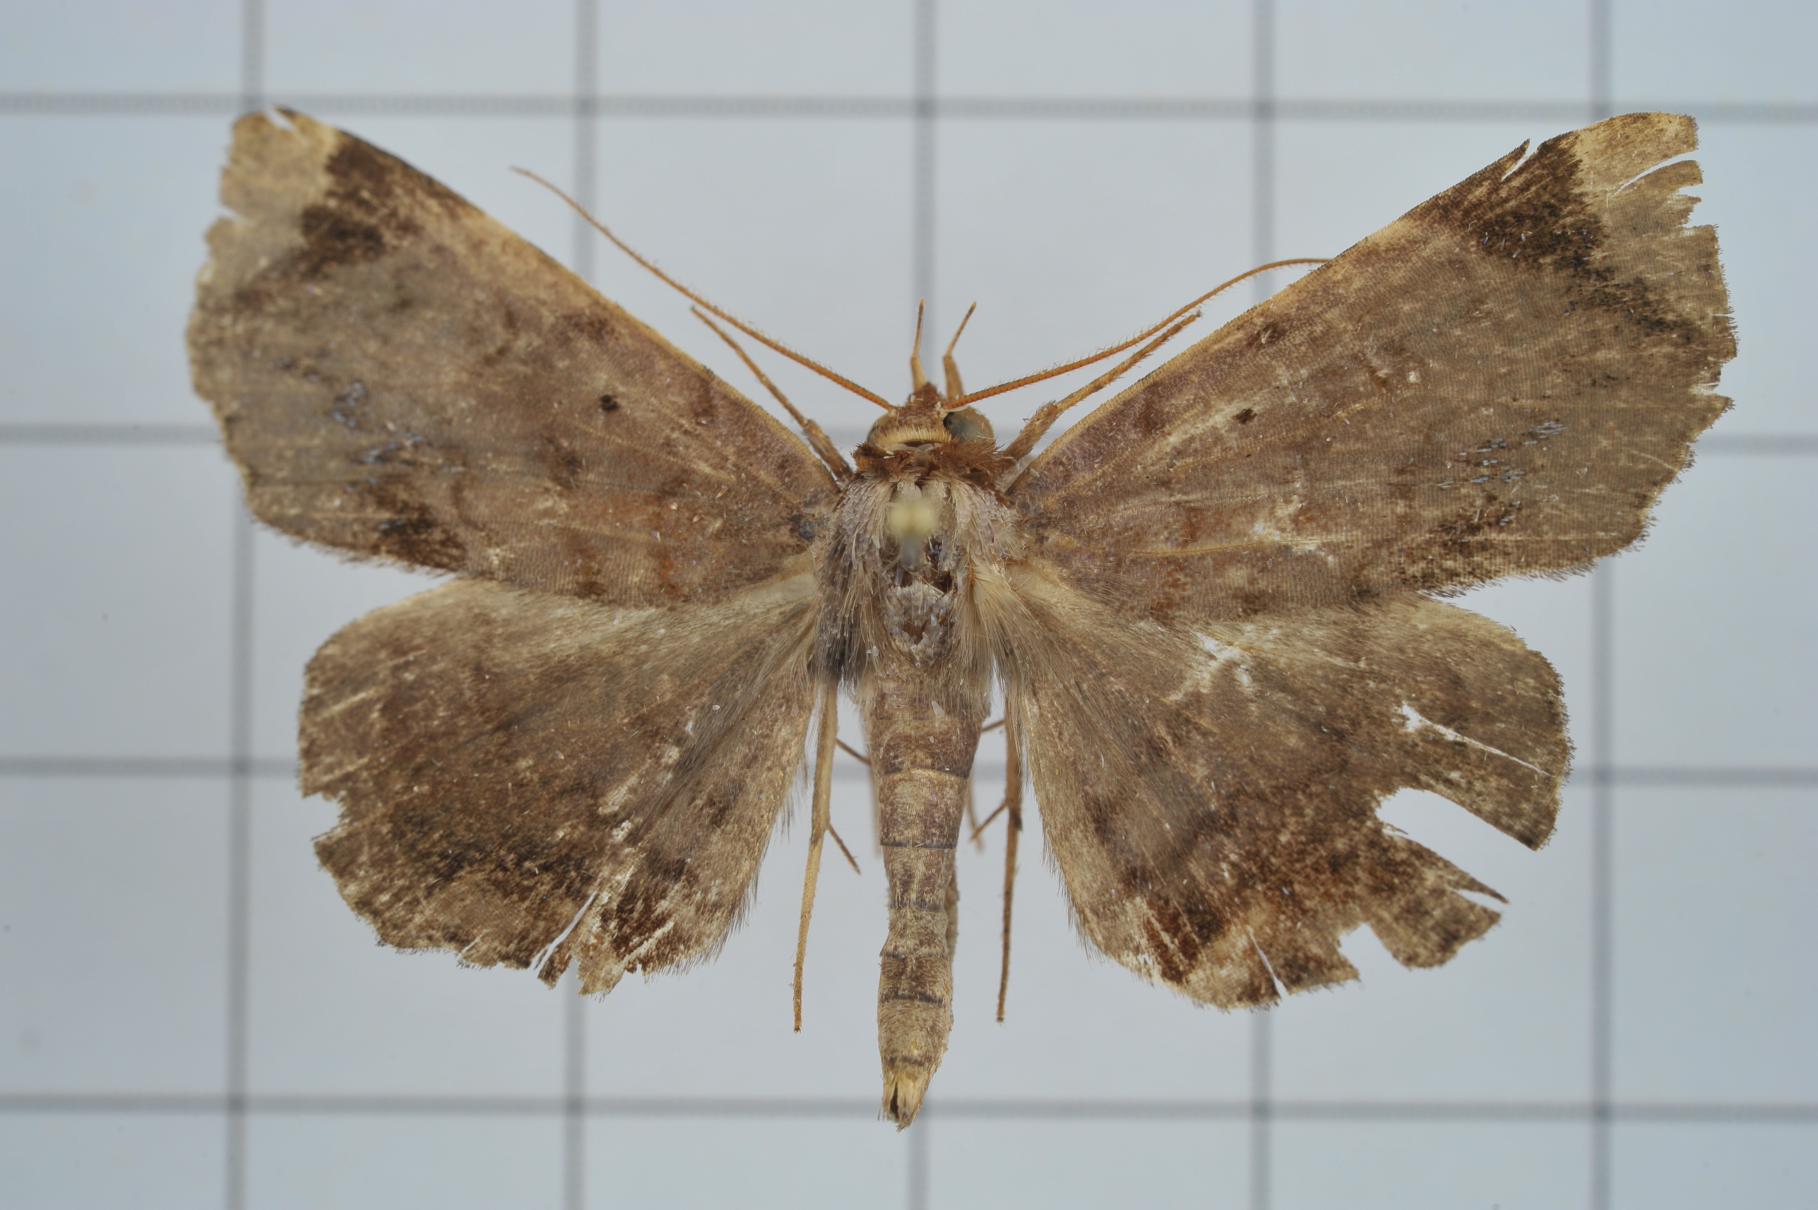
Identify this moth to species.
Mecodina albodentata
